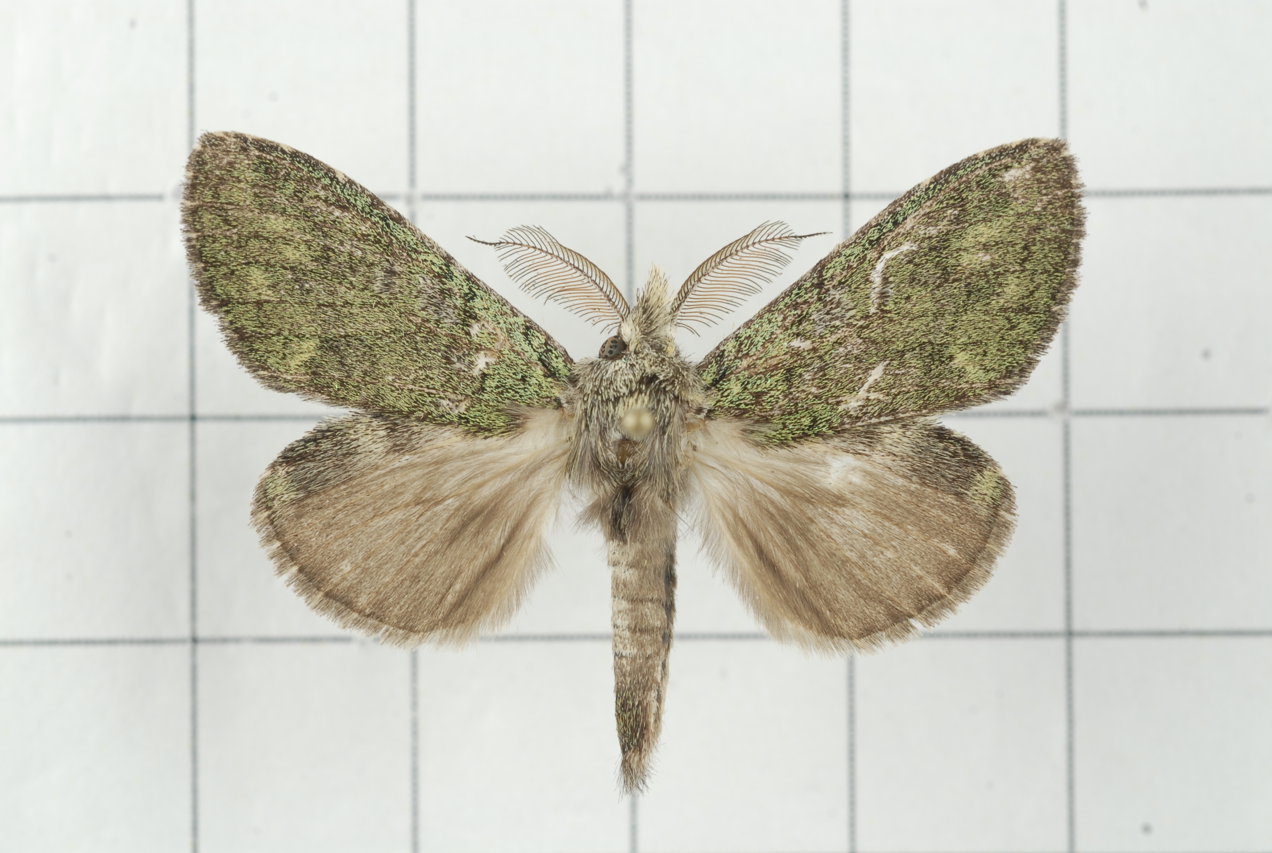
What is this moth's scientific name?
Syntypistis cyanea cyanea
